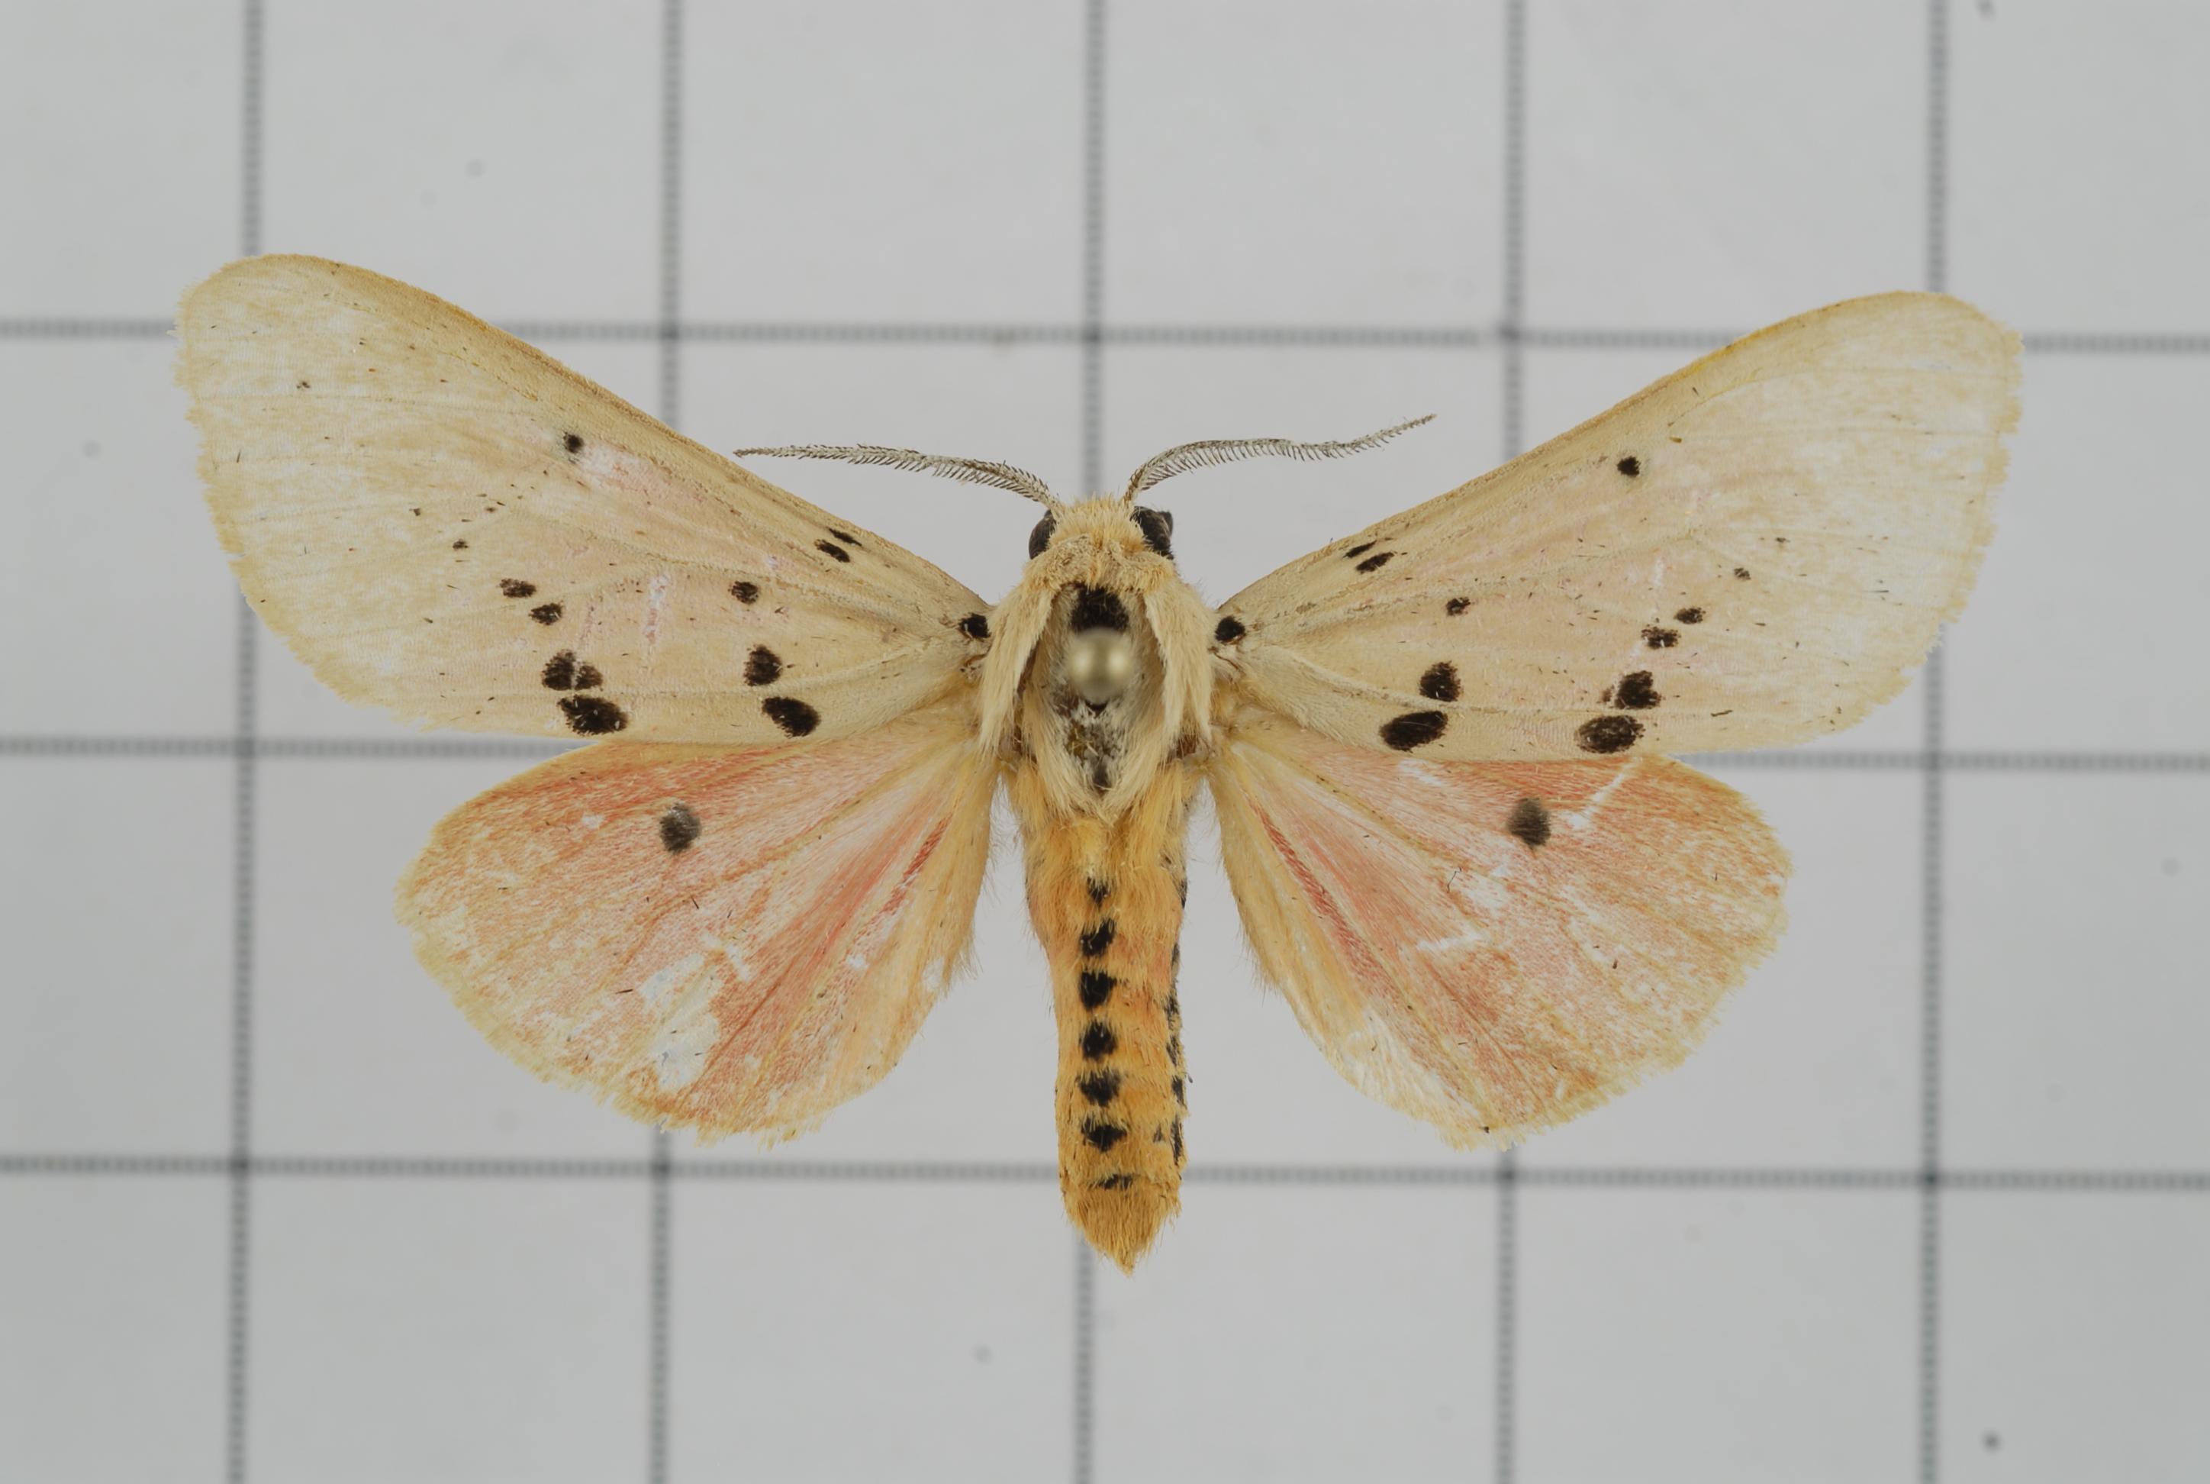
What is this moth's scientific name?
Spilarctia postrubida
